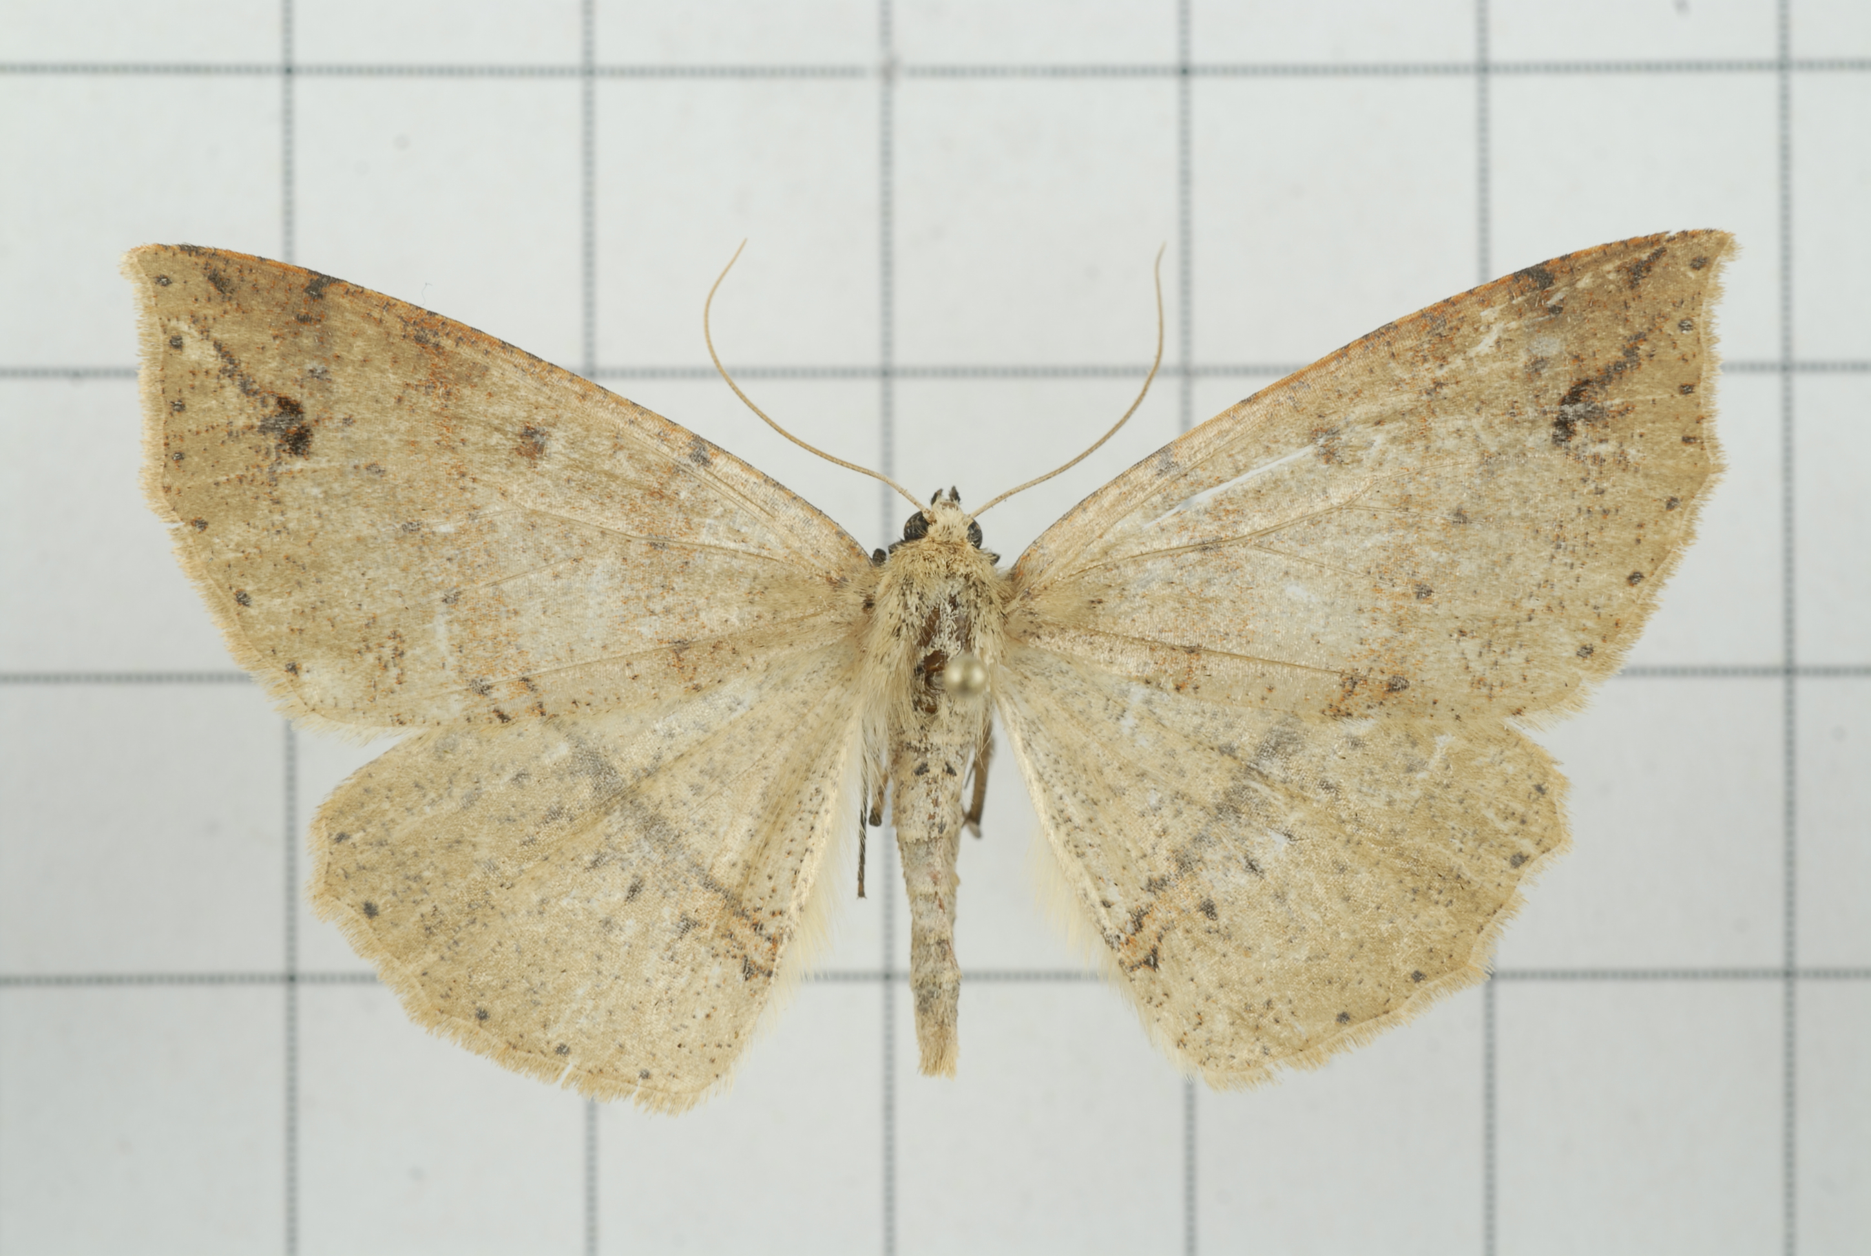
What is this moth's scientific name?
Psyra spurcataria
